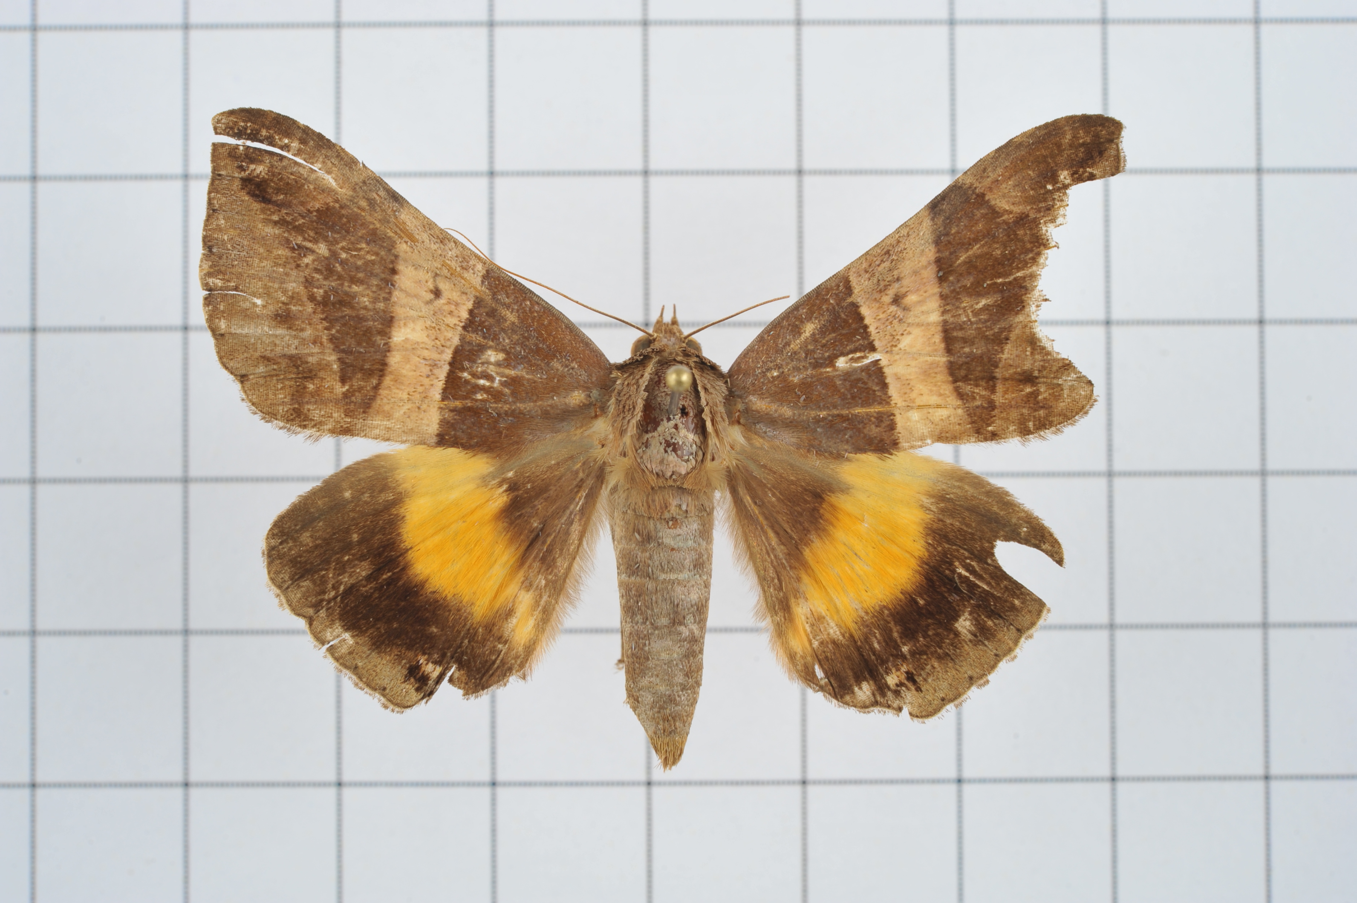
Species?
Bastilla fulvotaenia
